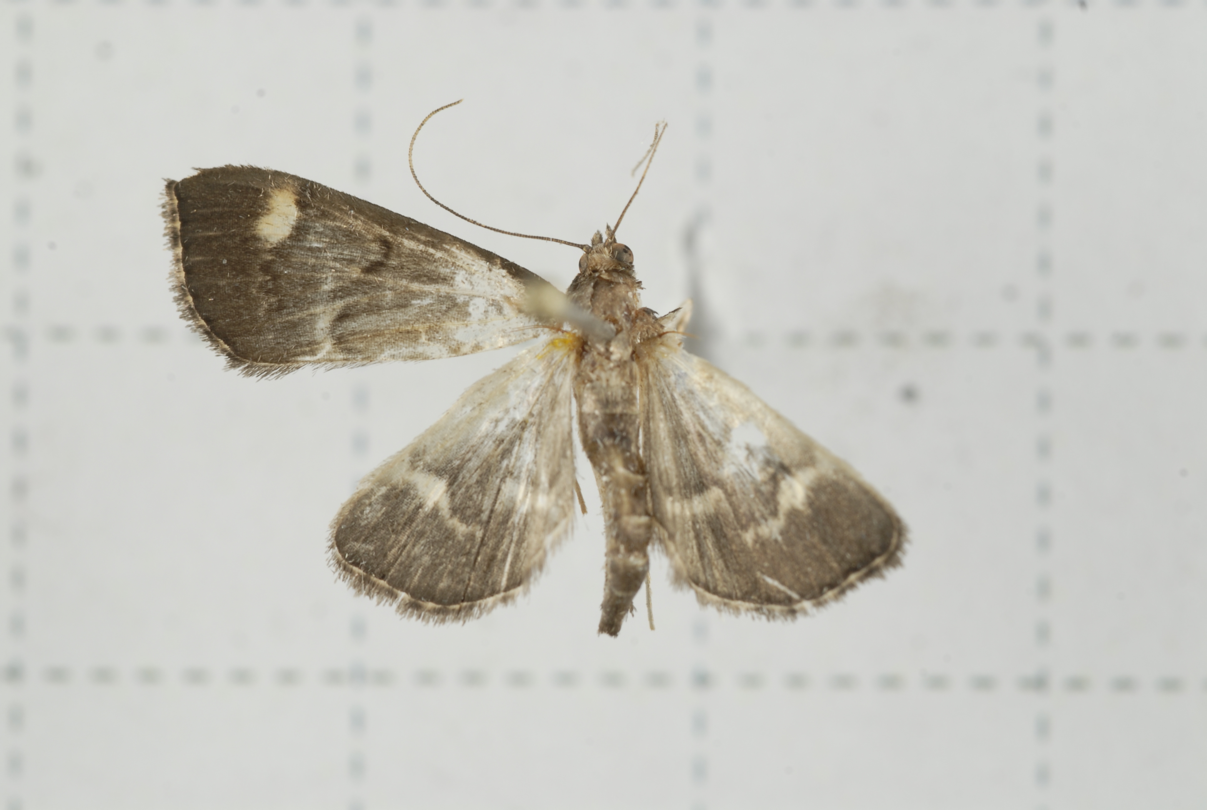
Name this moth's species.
Patania deficiens
